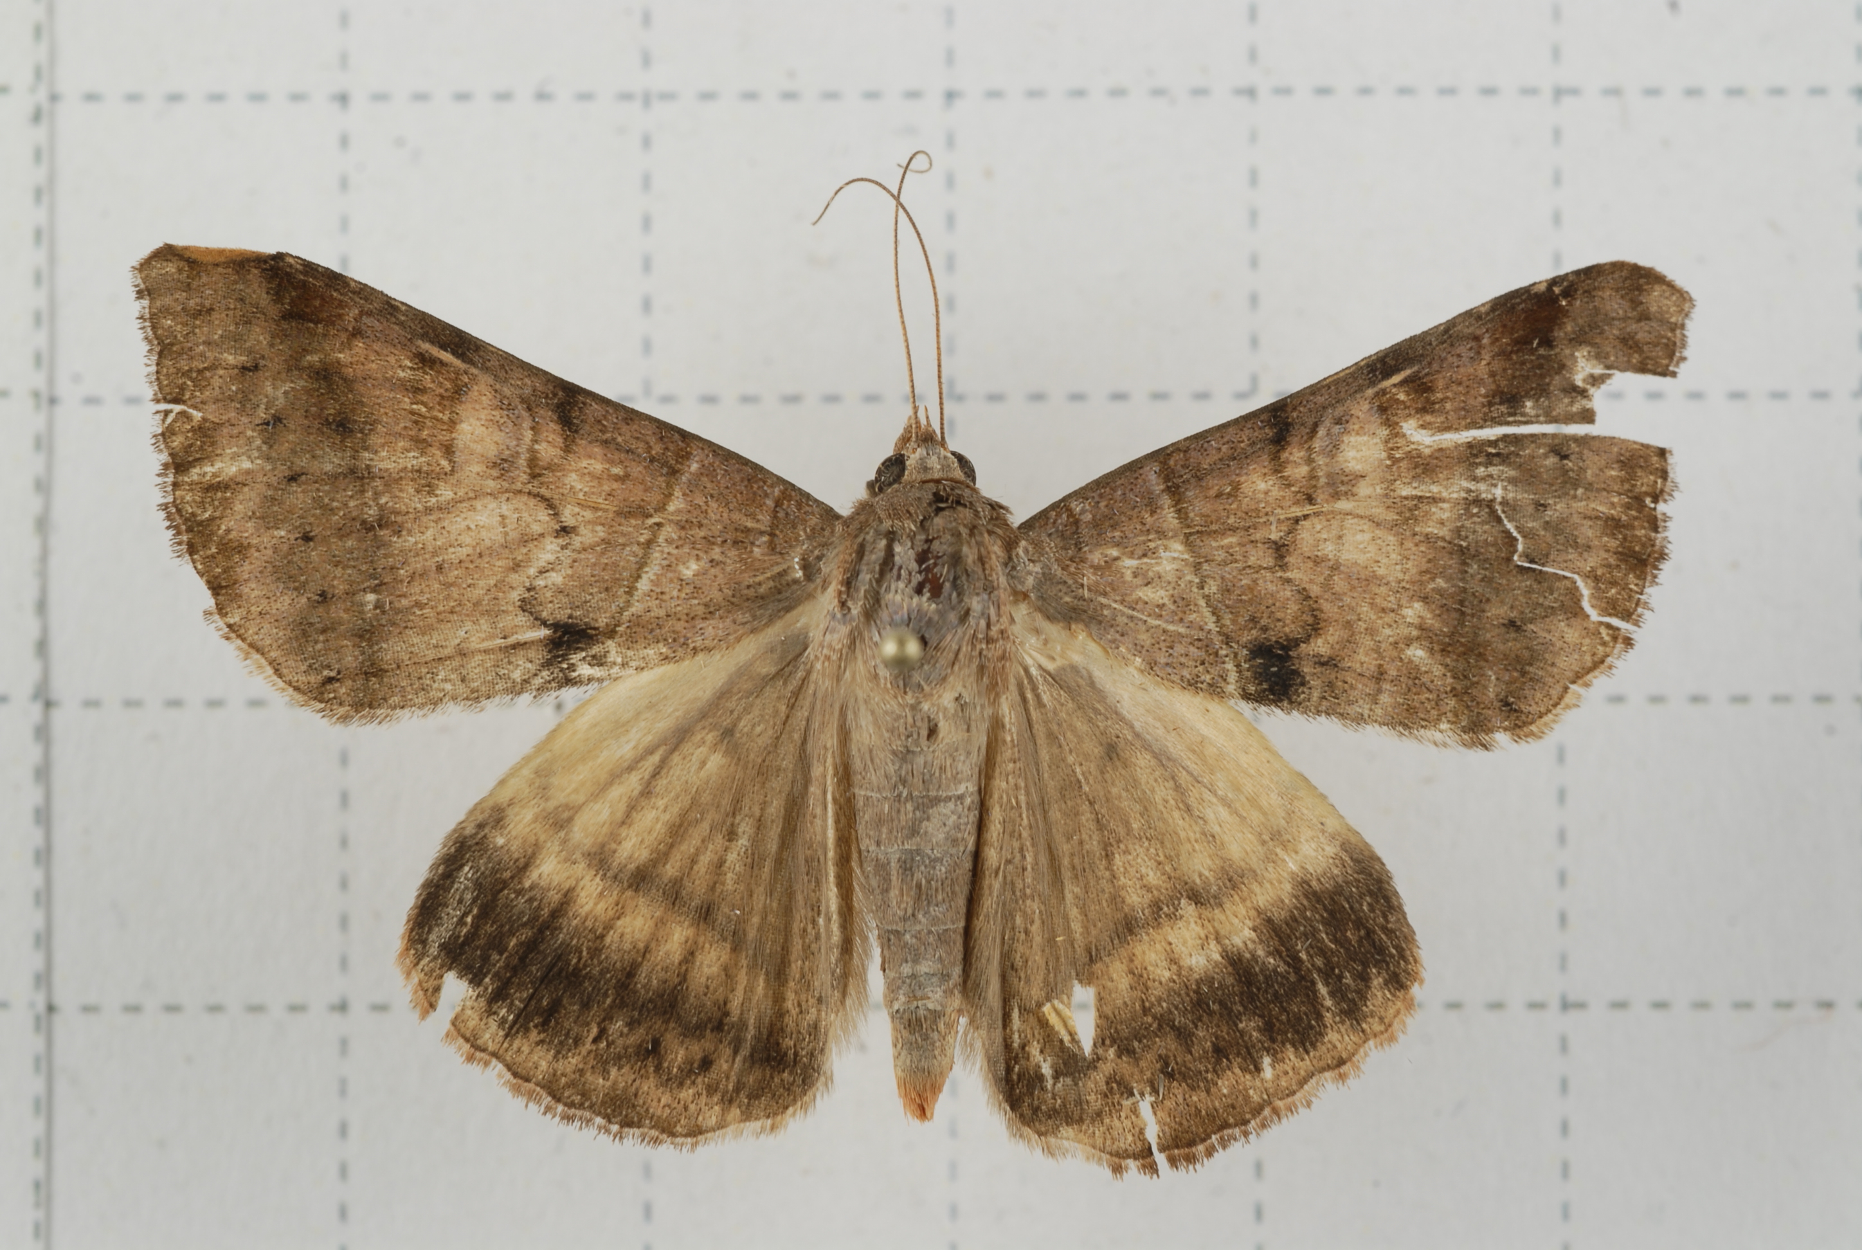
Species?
Mocis undata
